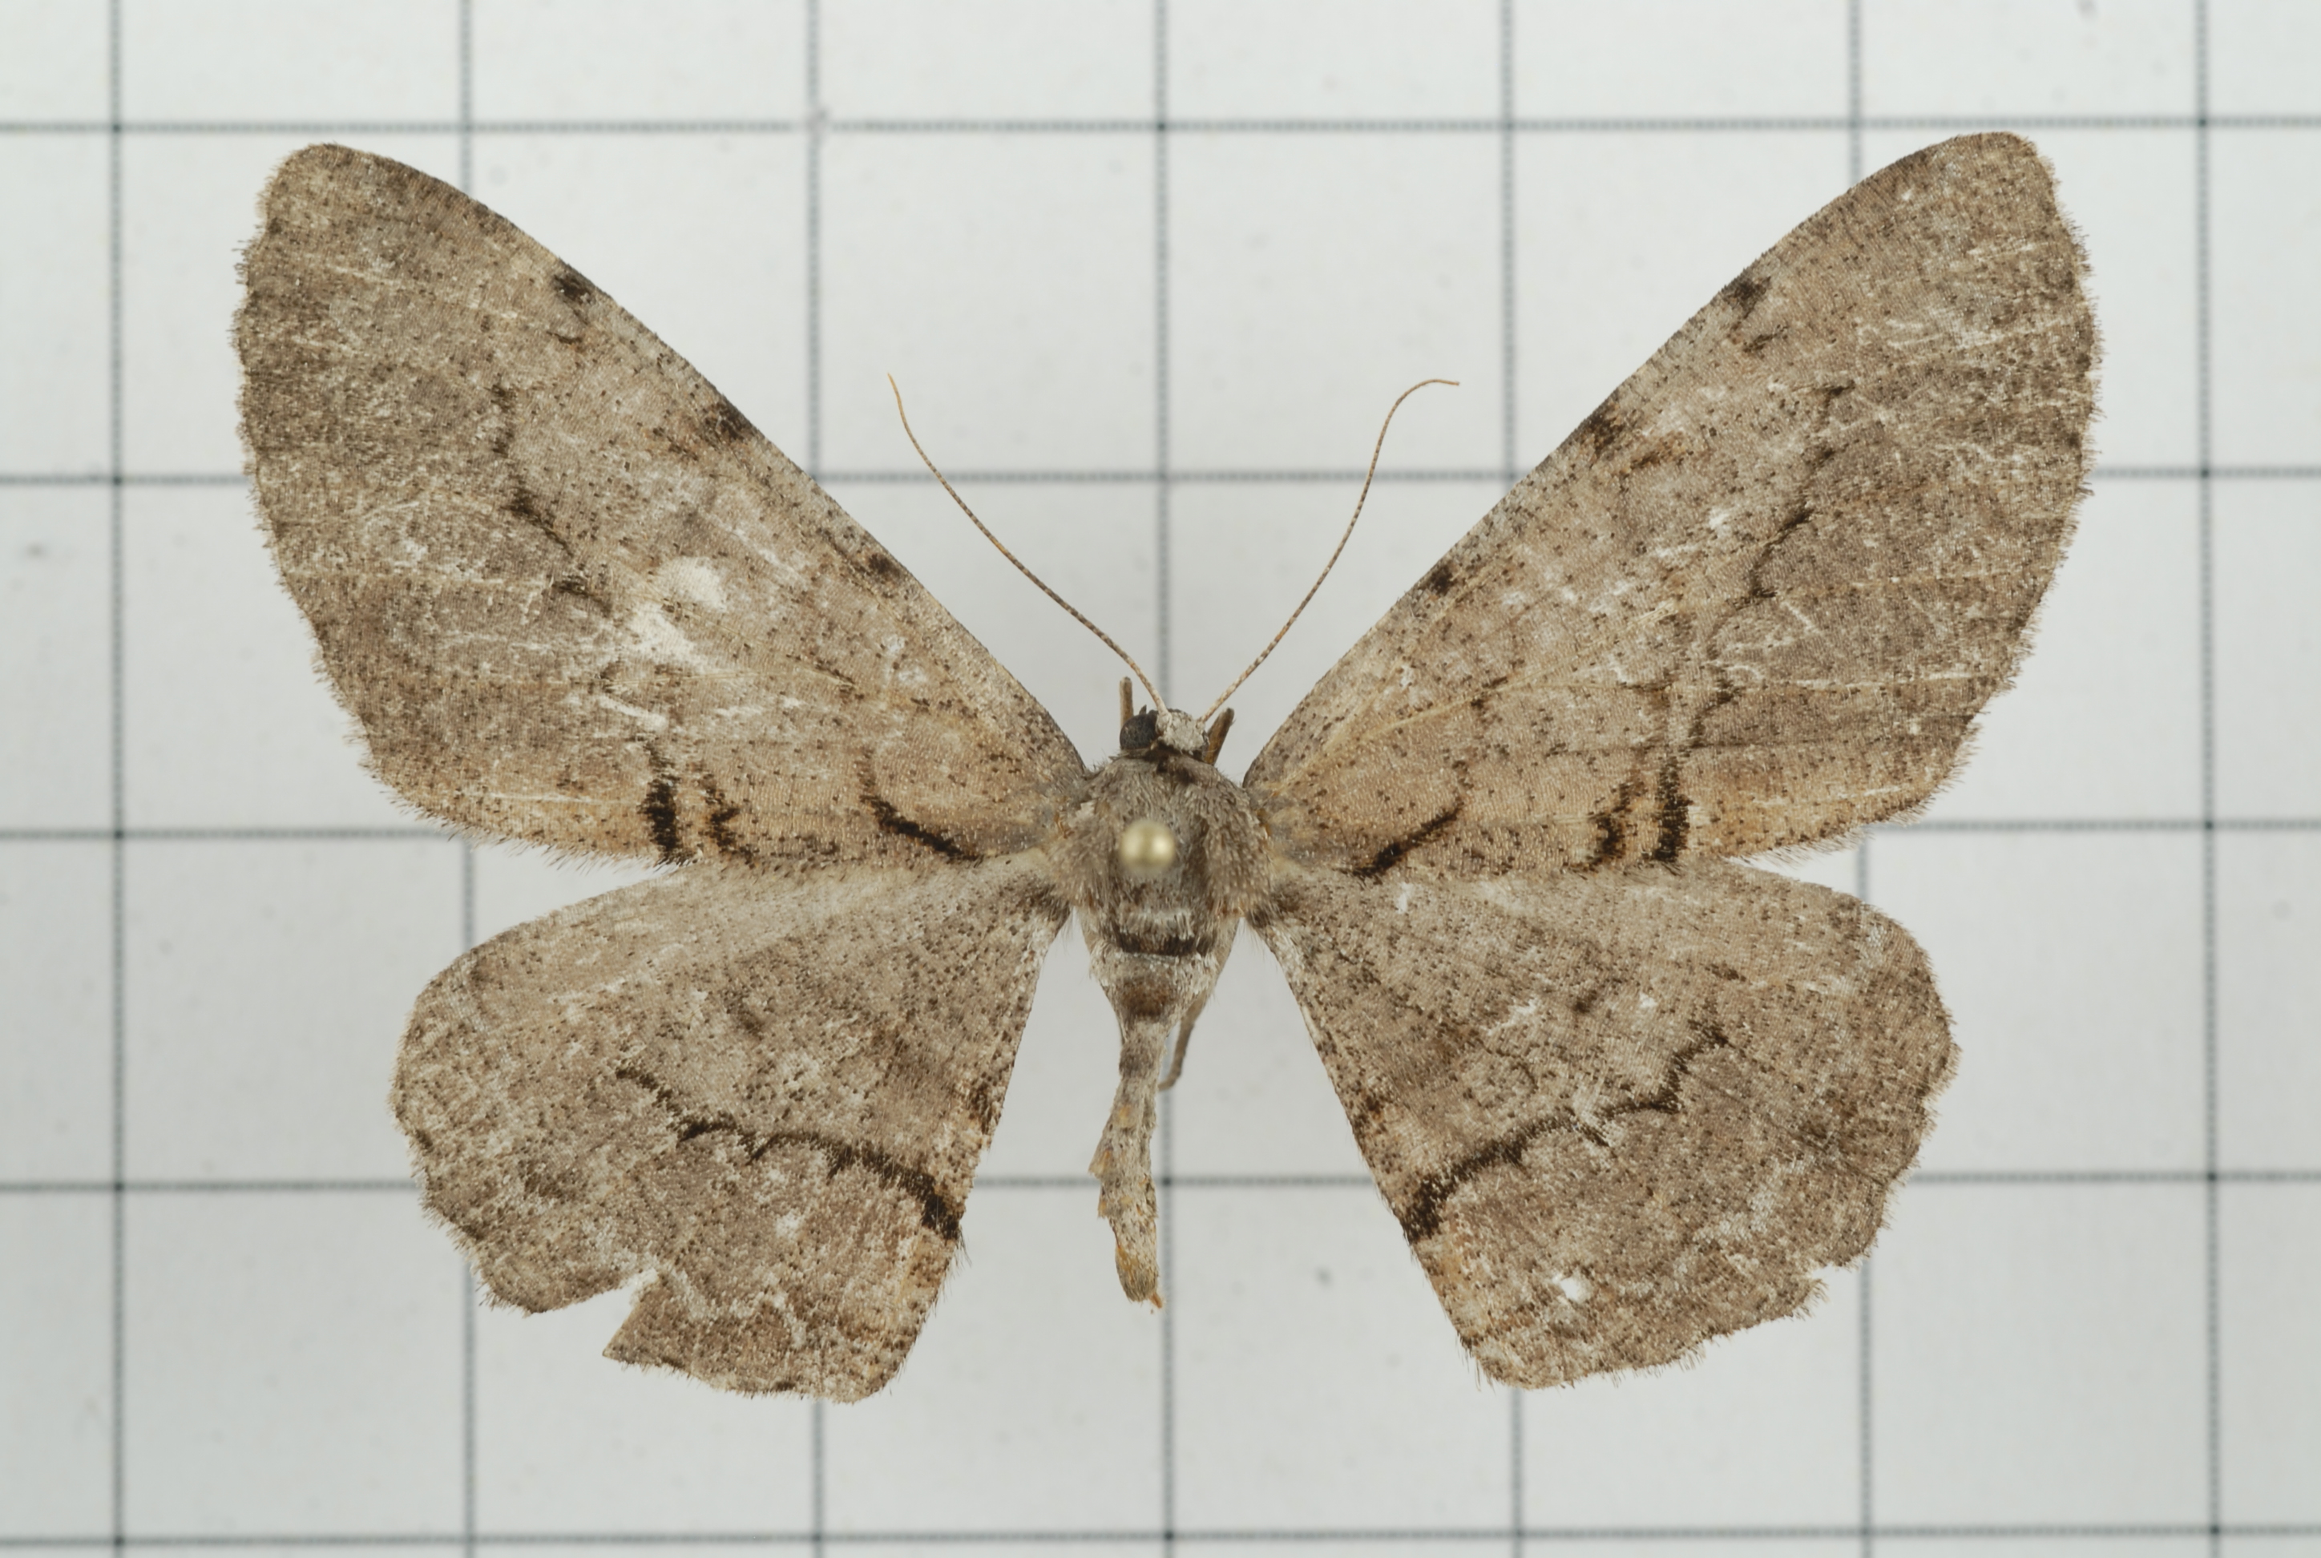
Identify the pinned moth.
Hypomecis obliquisigna
